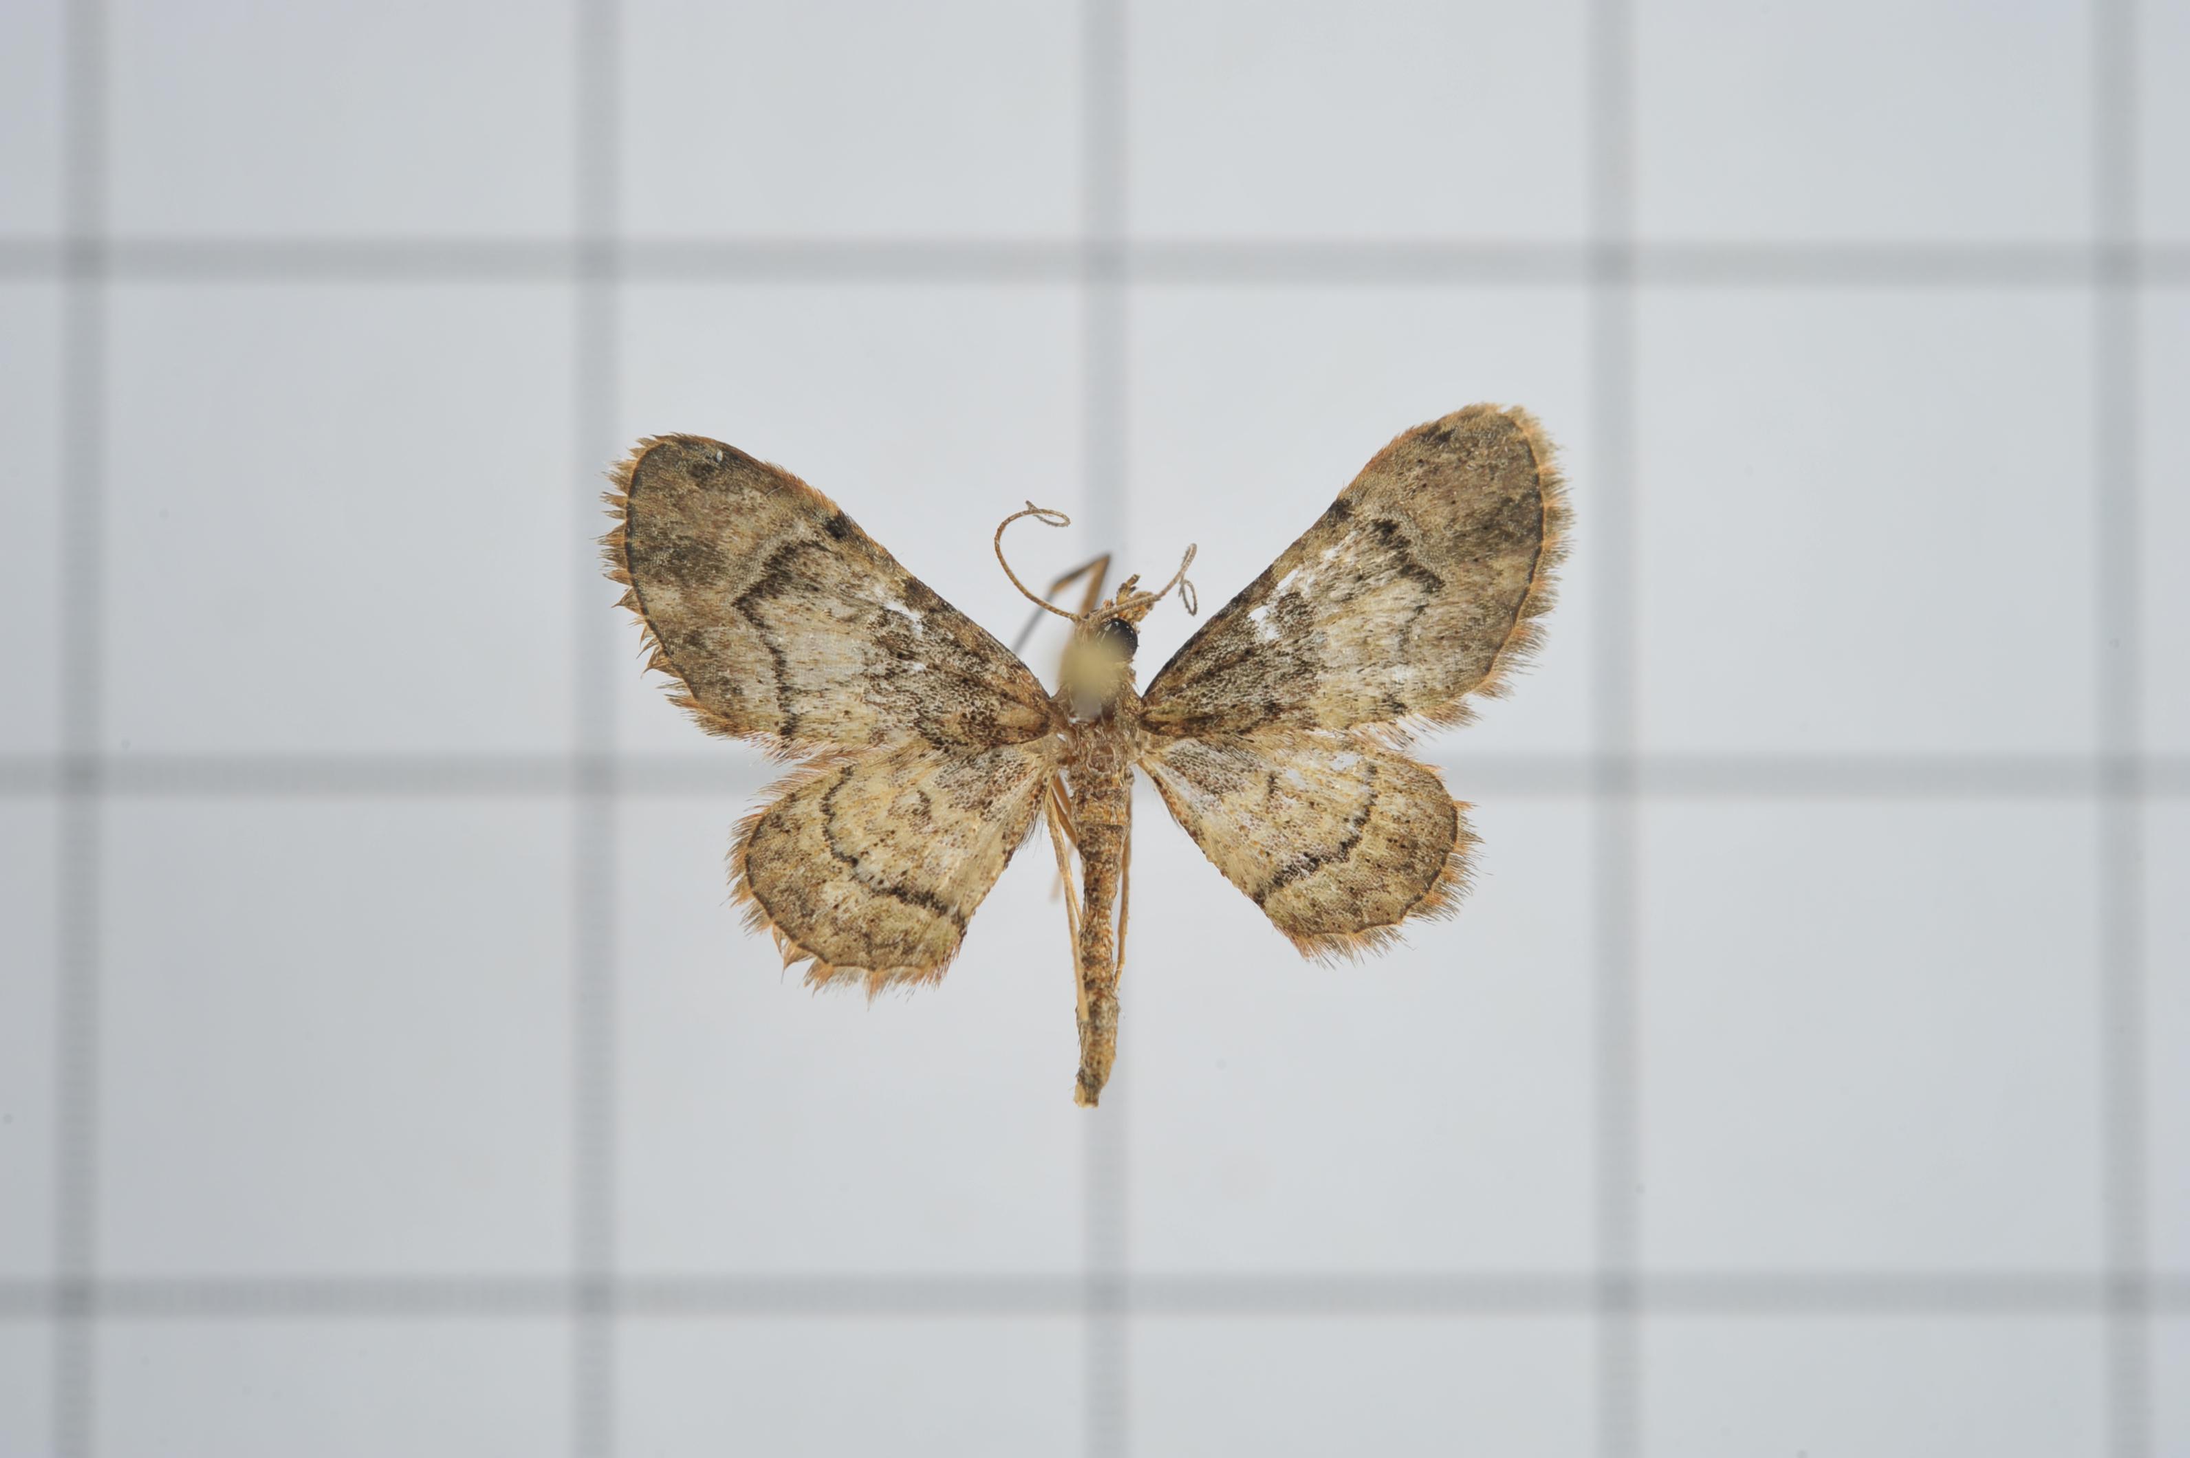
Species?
Gymnoscelis pseudotibialis
